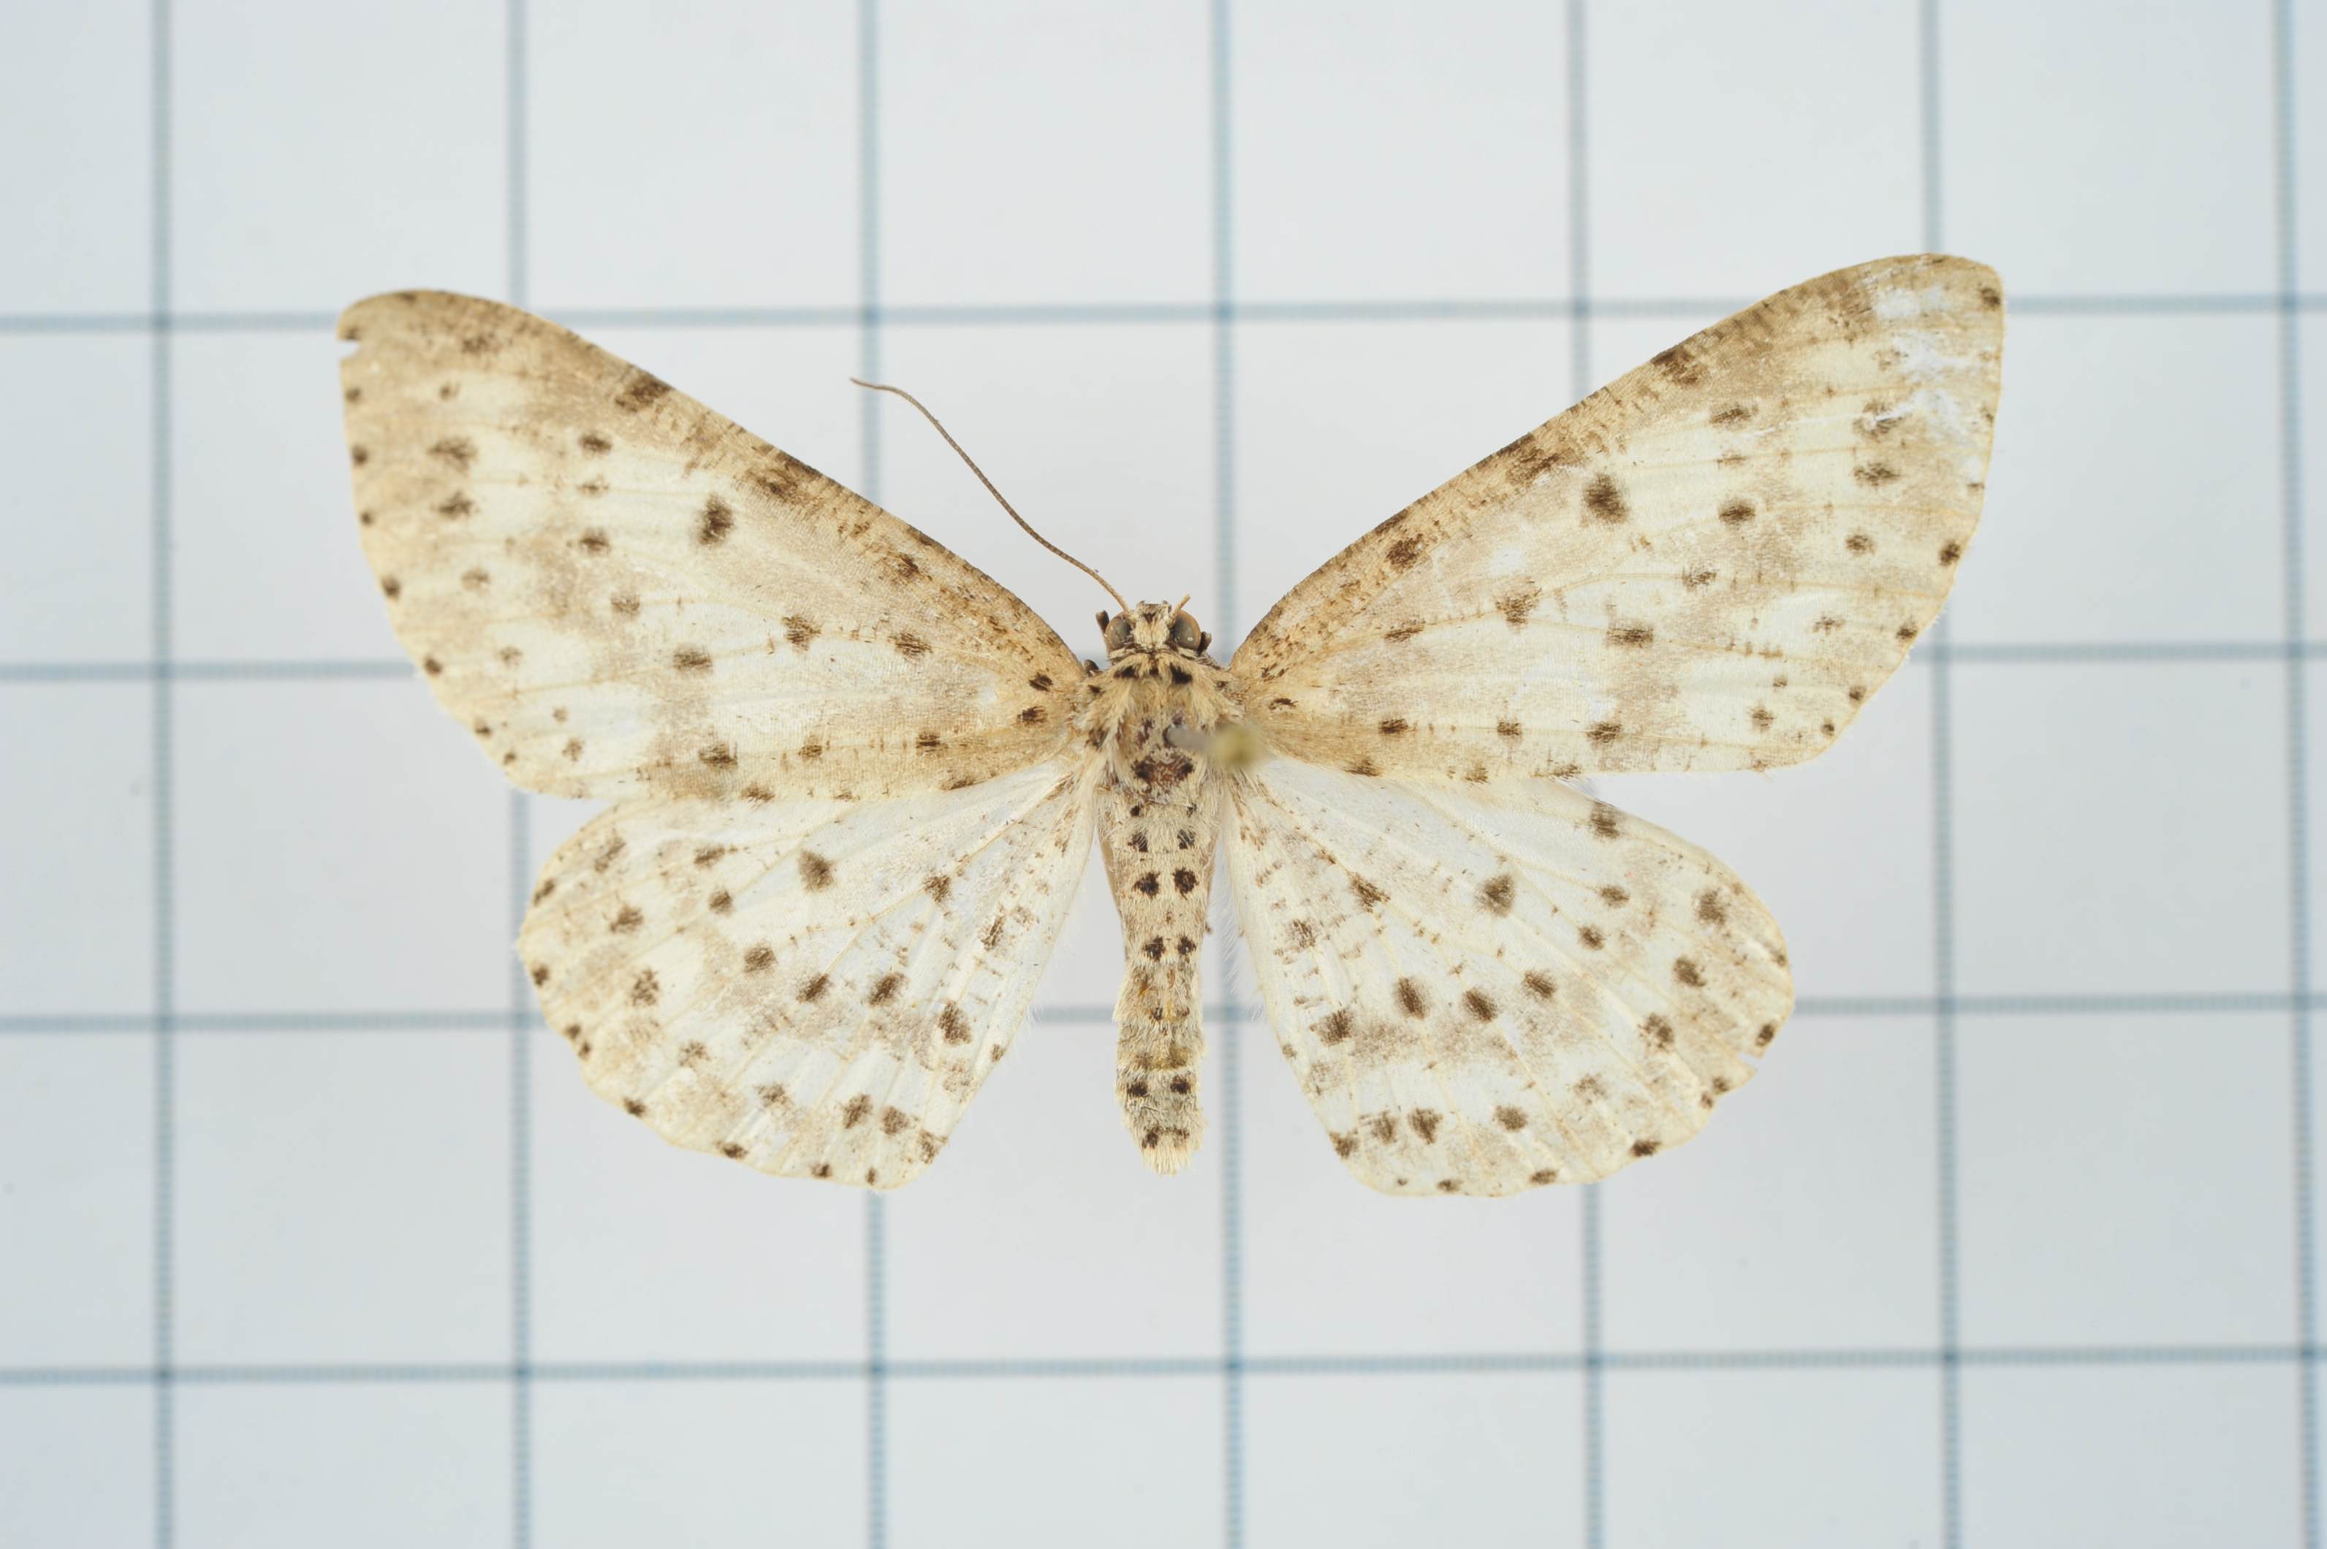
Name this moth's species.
Percnia suffusa
